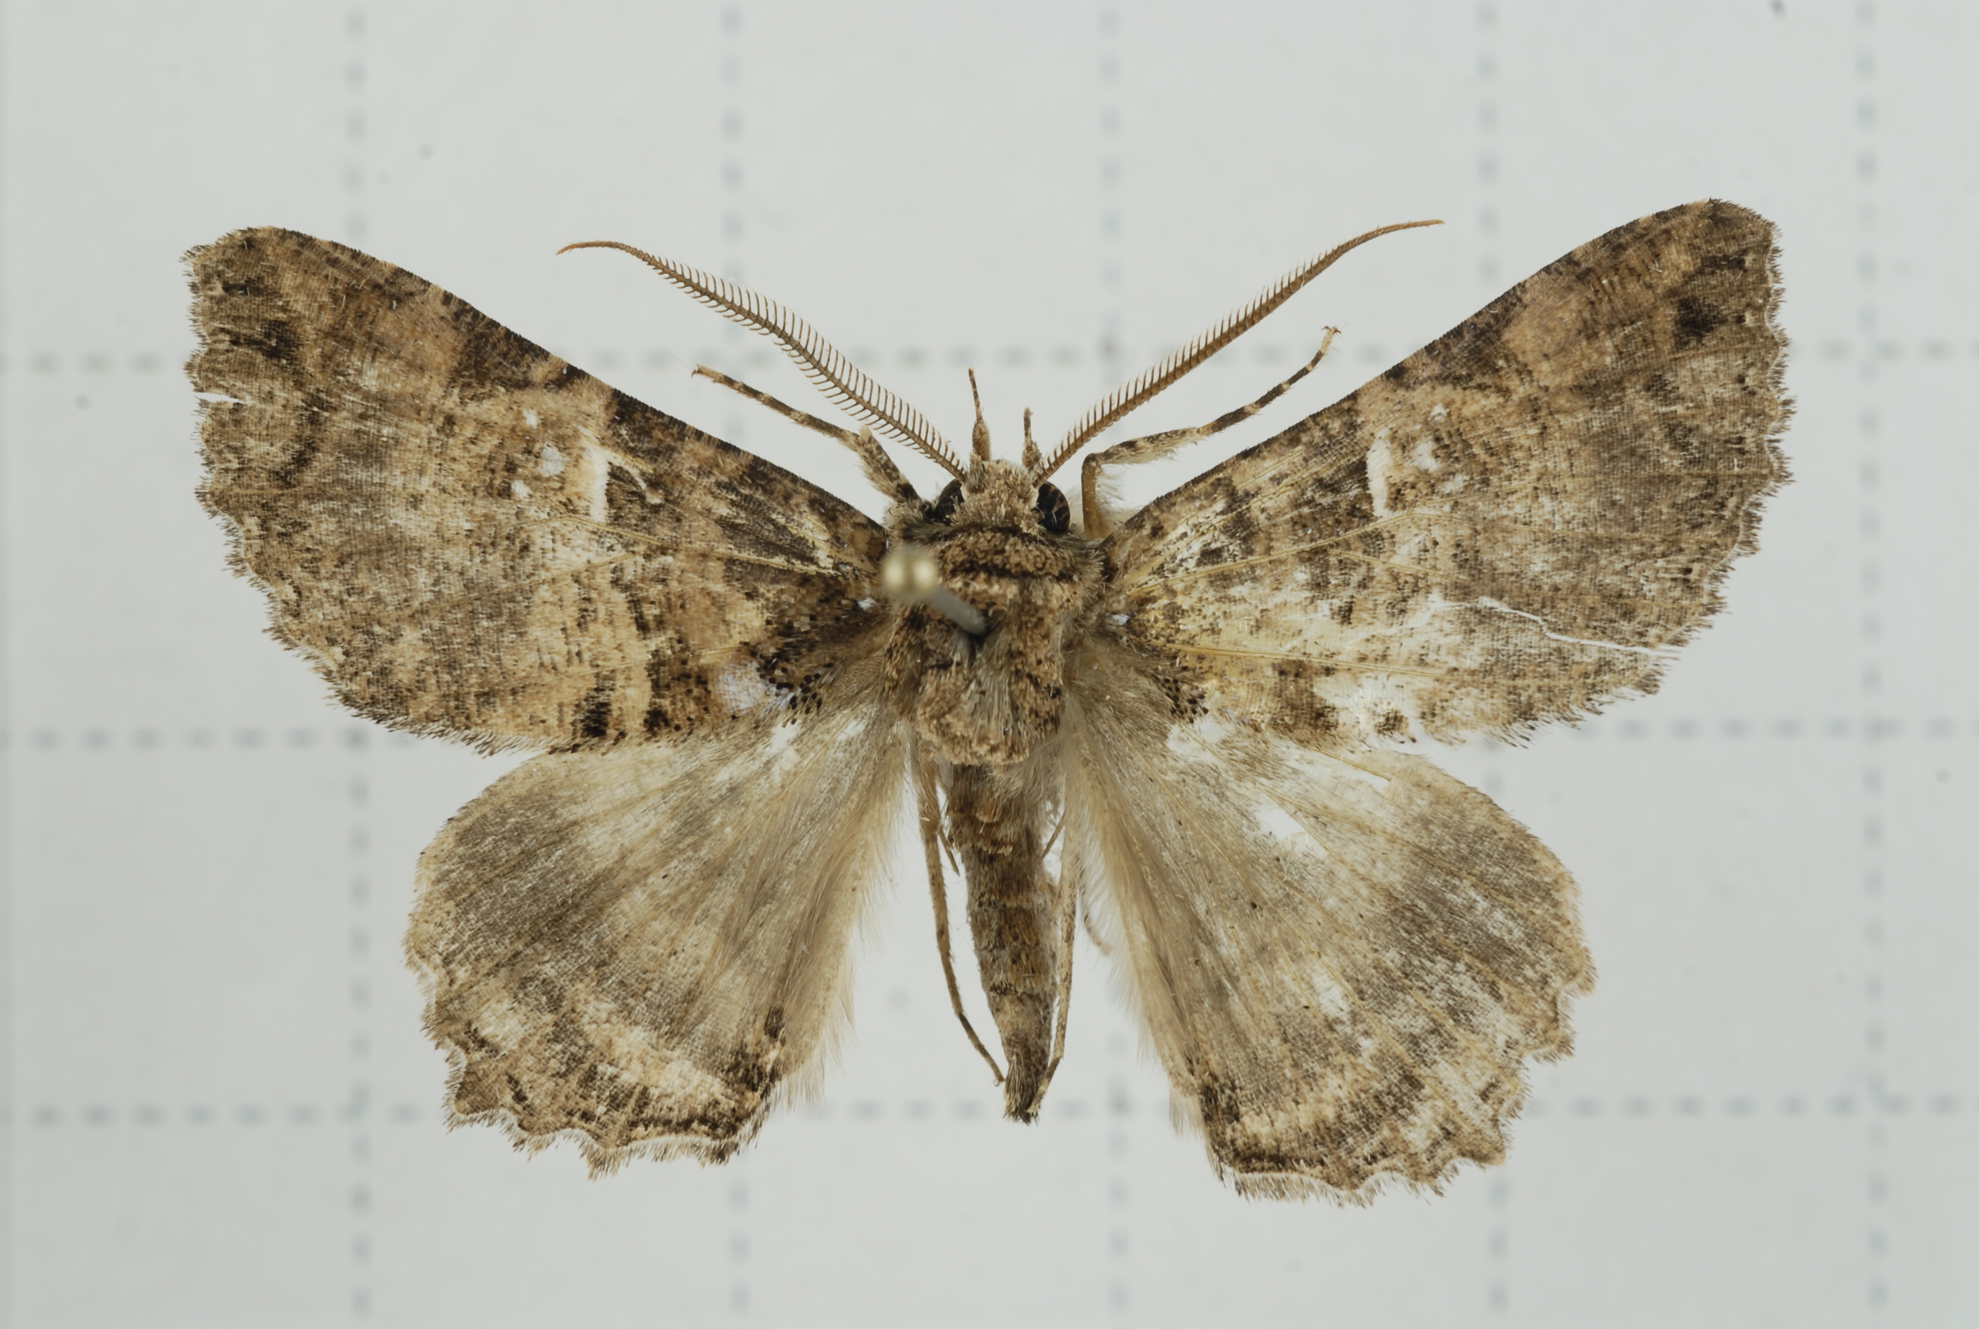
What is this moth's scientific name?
Daddala lucilla
